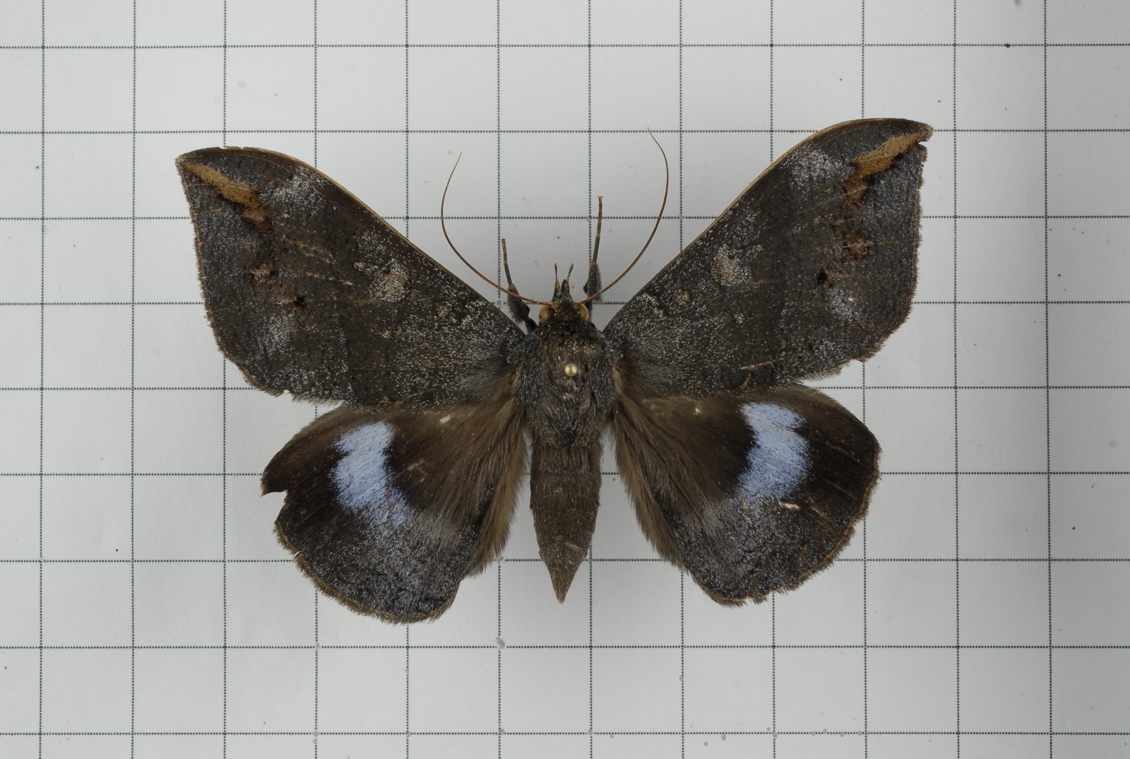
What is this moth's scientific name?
Ischyja ferrifracta
